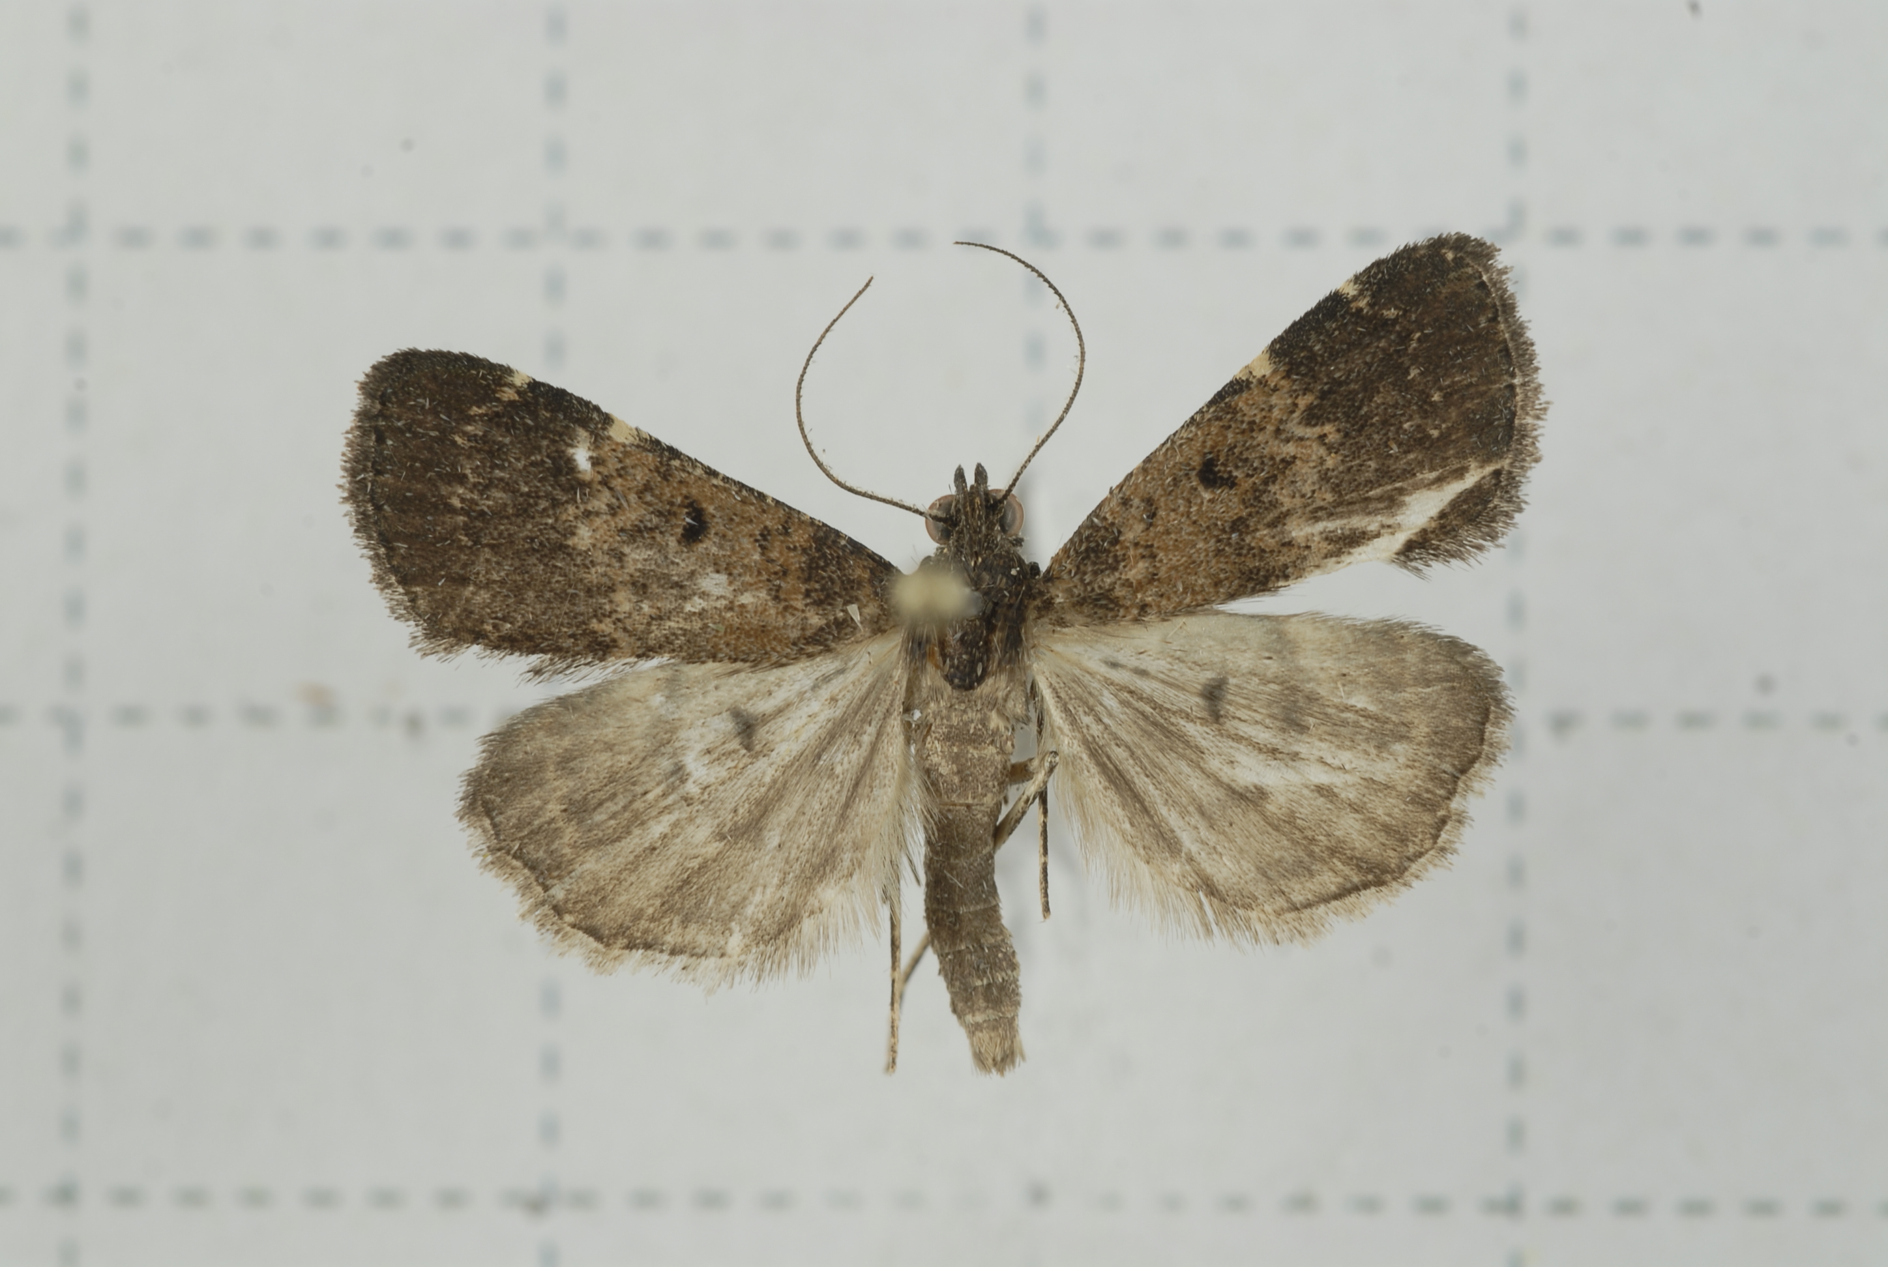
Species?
Hydrillodes lentalis
